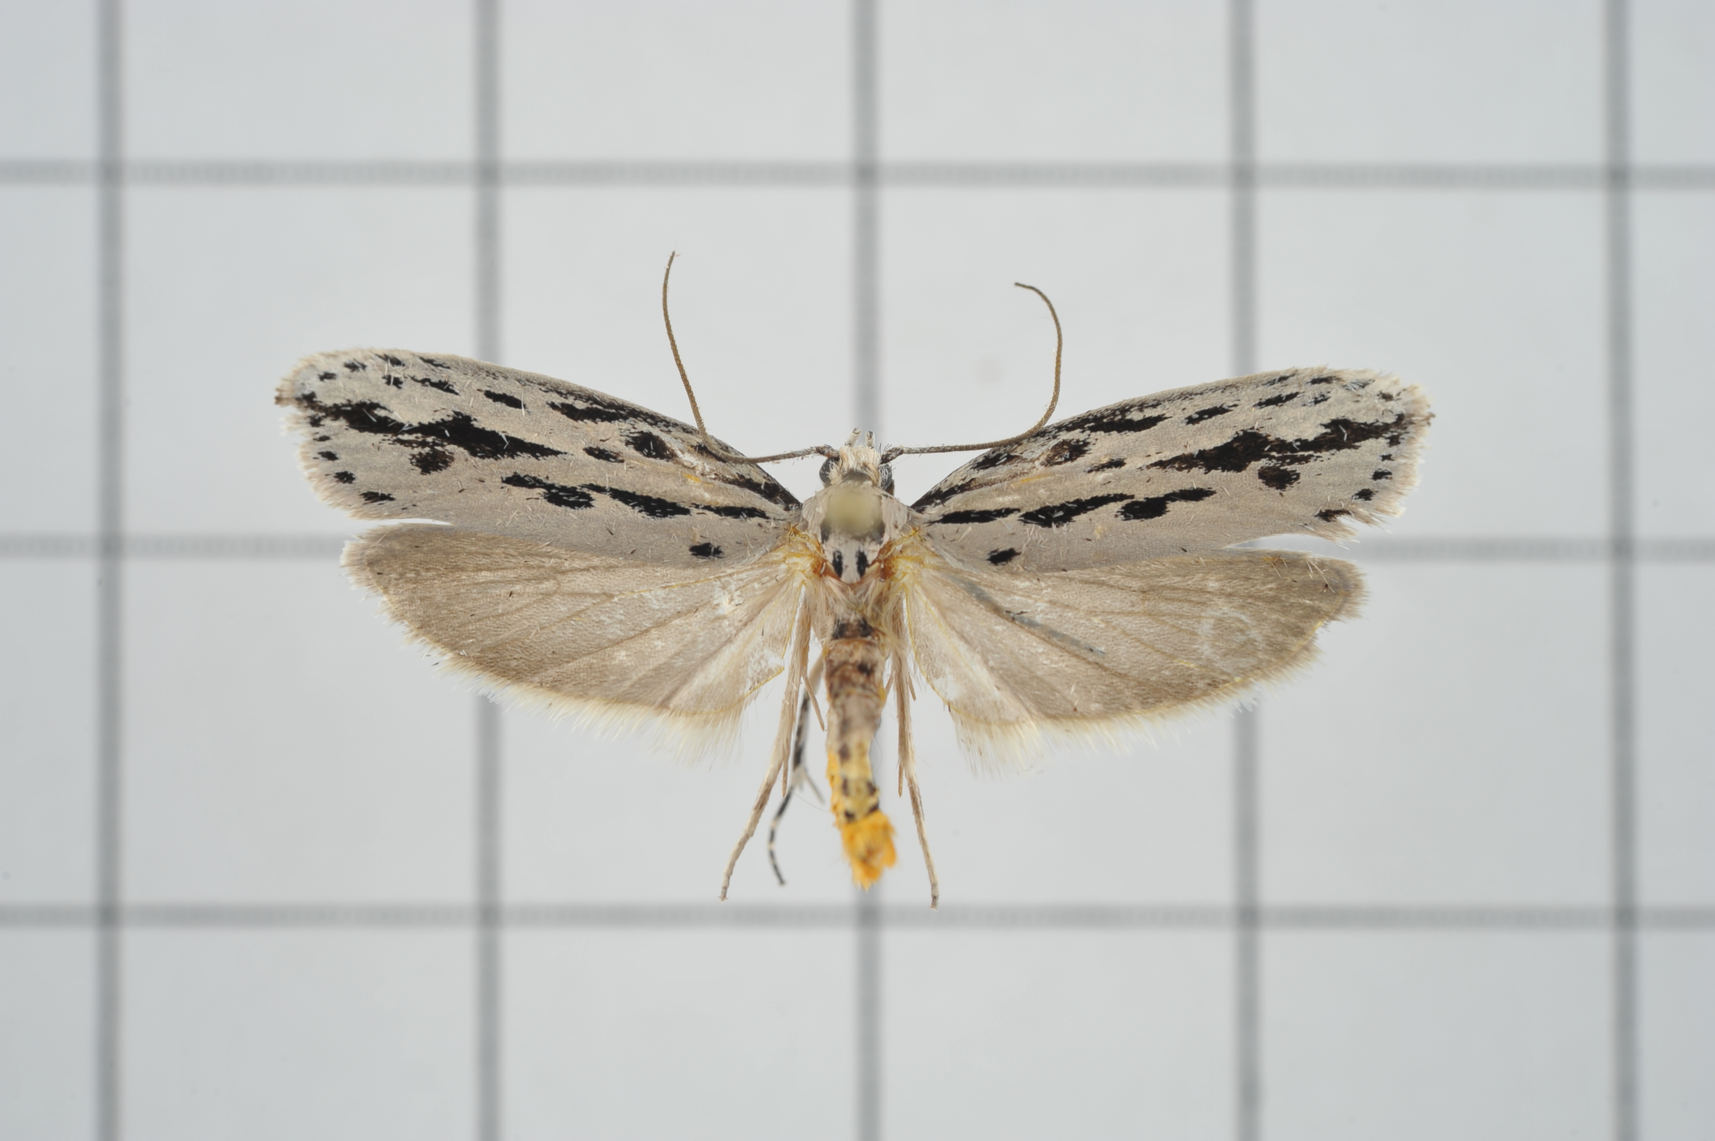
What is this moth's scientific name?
Ethmia maculata
